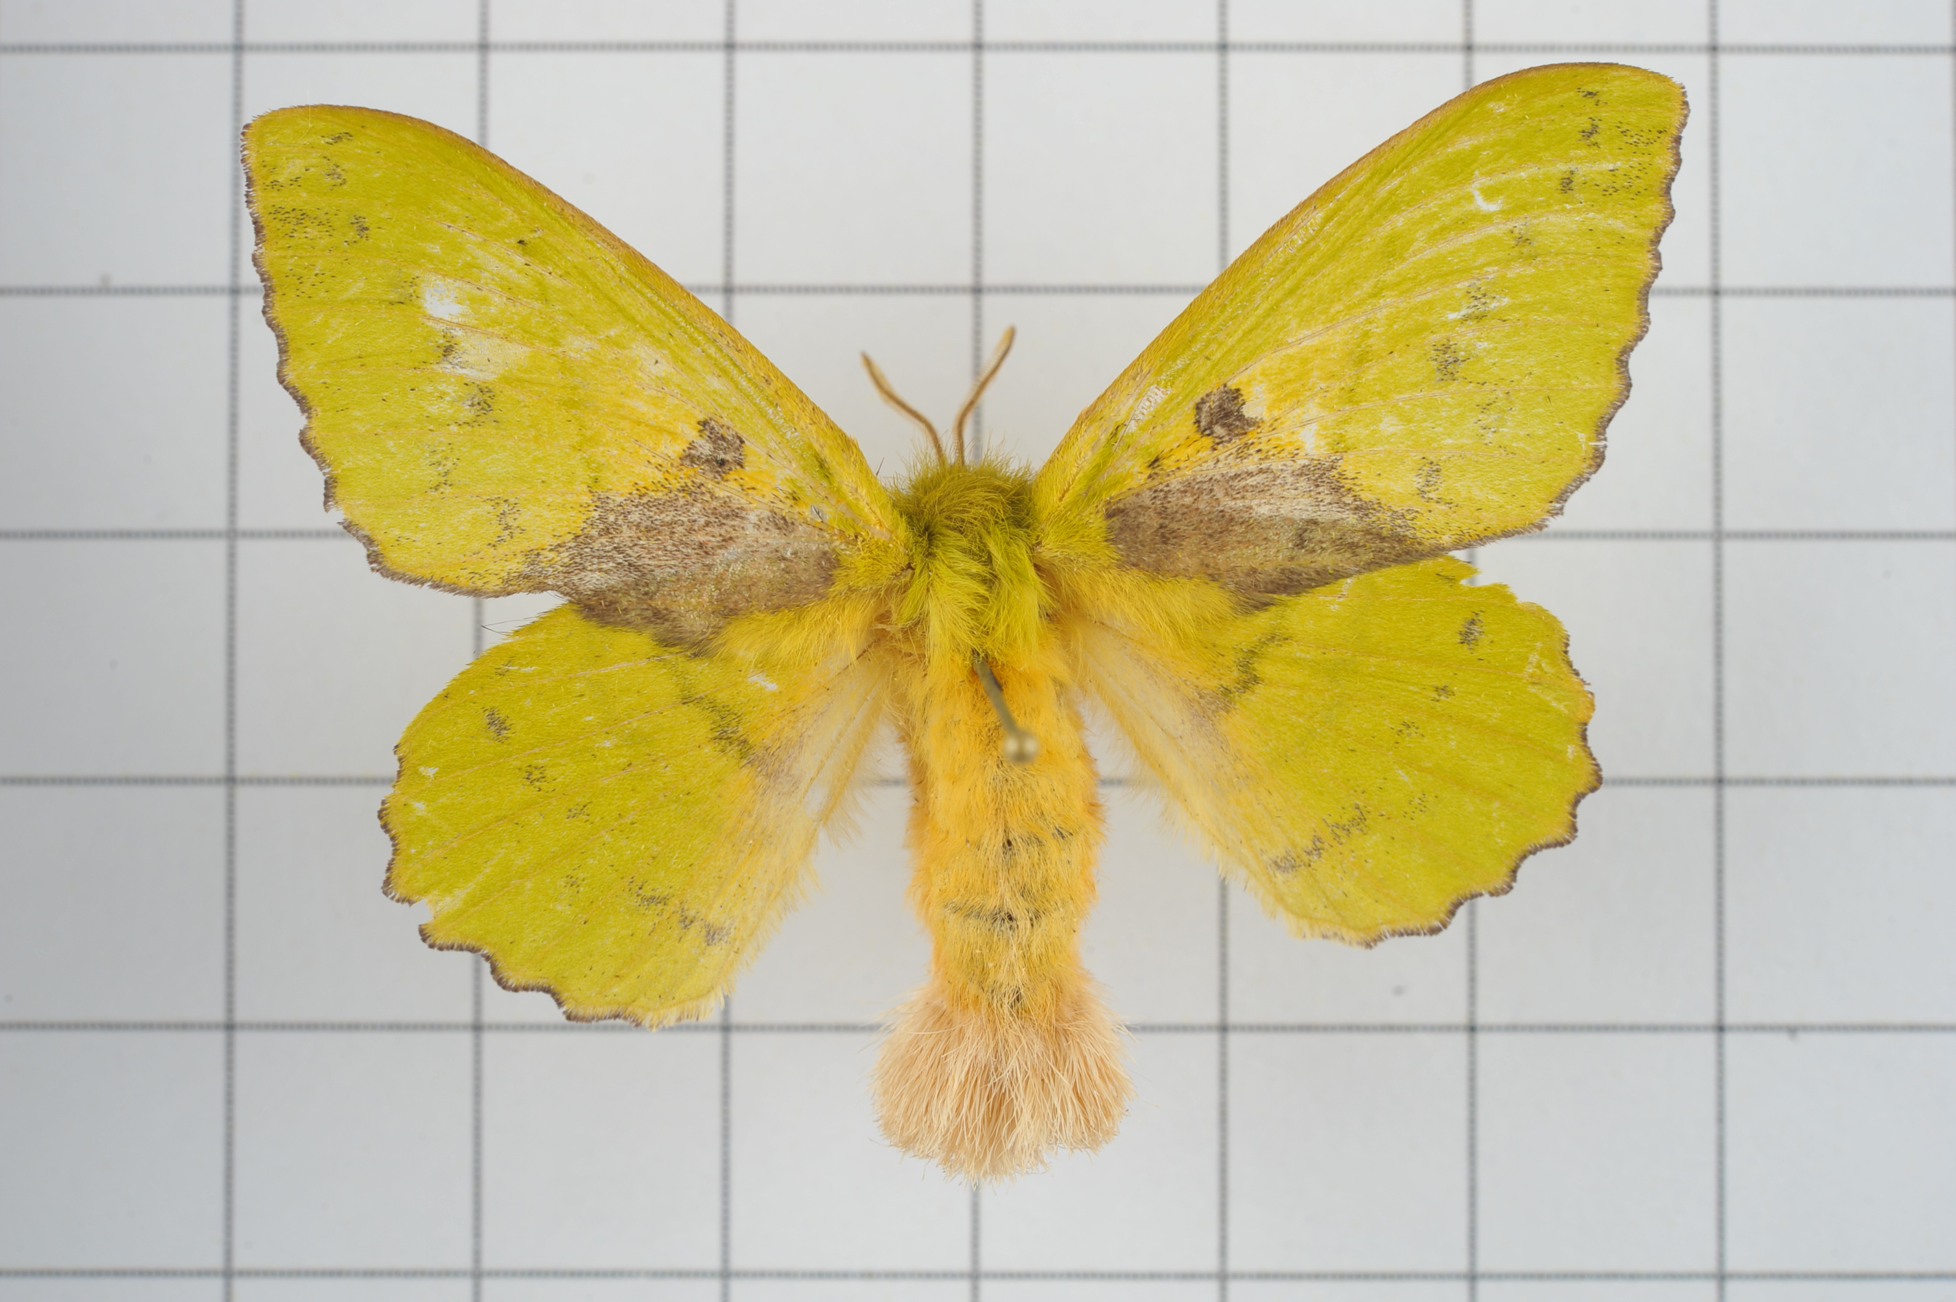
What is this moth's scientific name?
Trabala vishnou guttata
